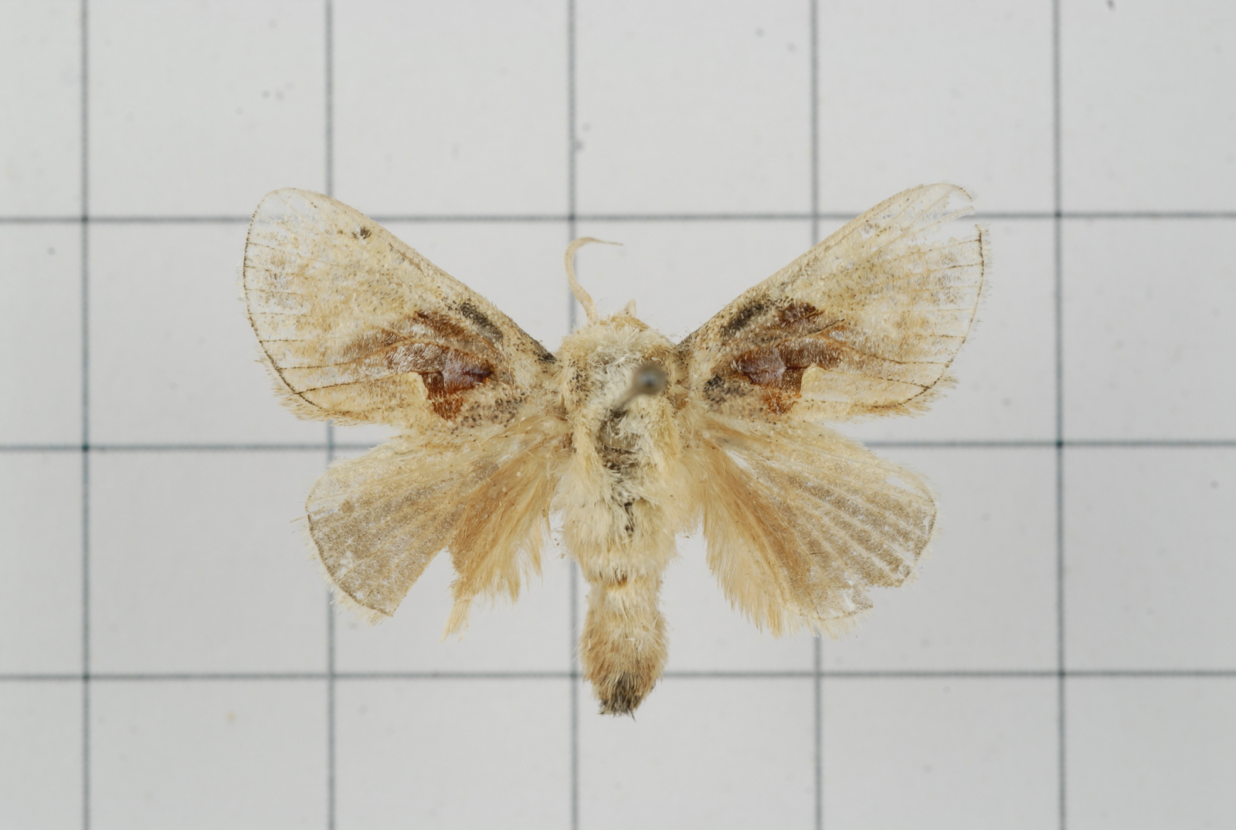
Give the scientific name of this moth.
Chalcoscelides castaneipars
